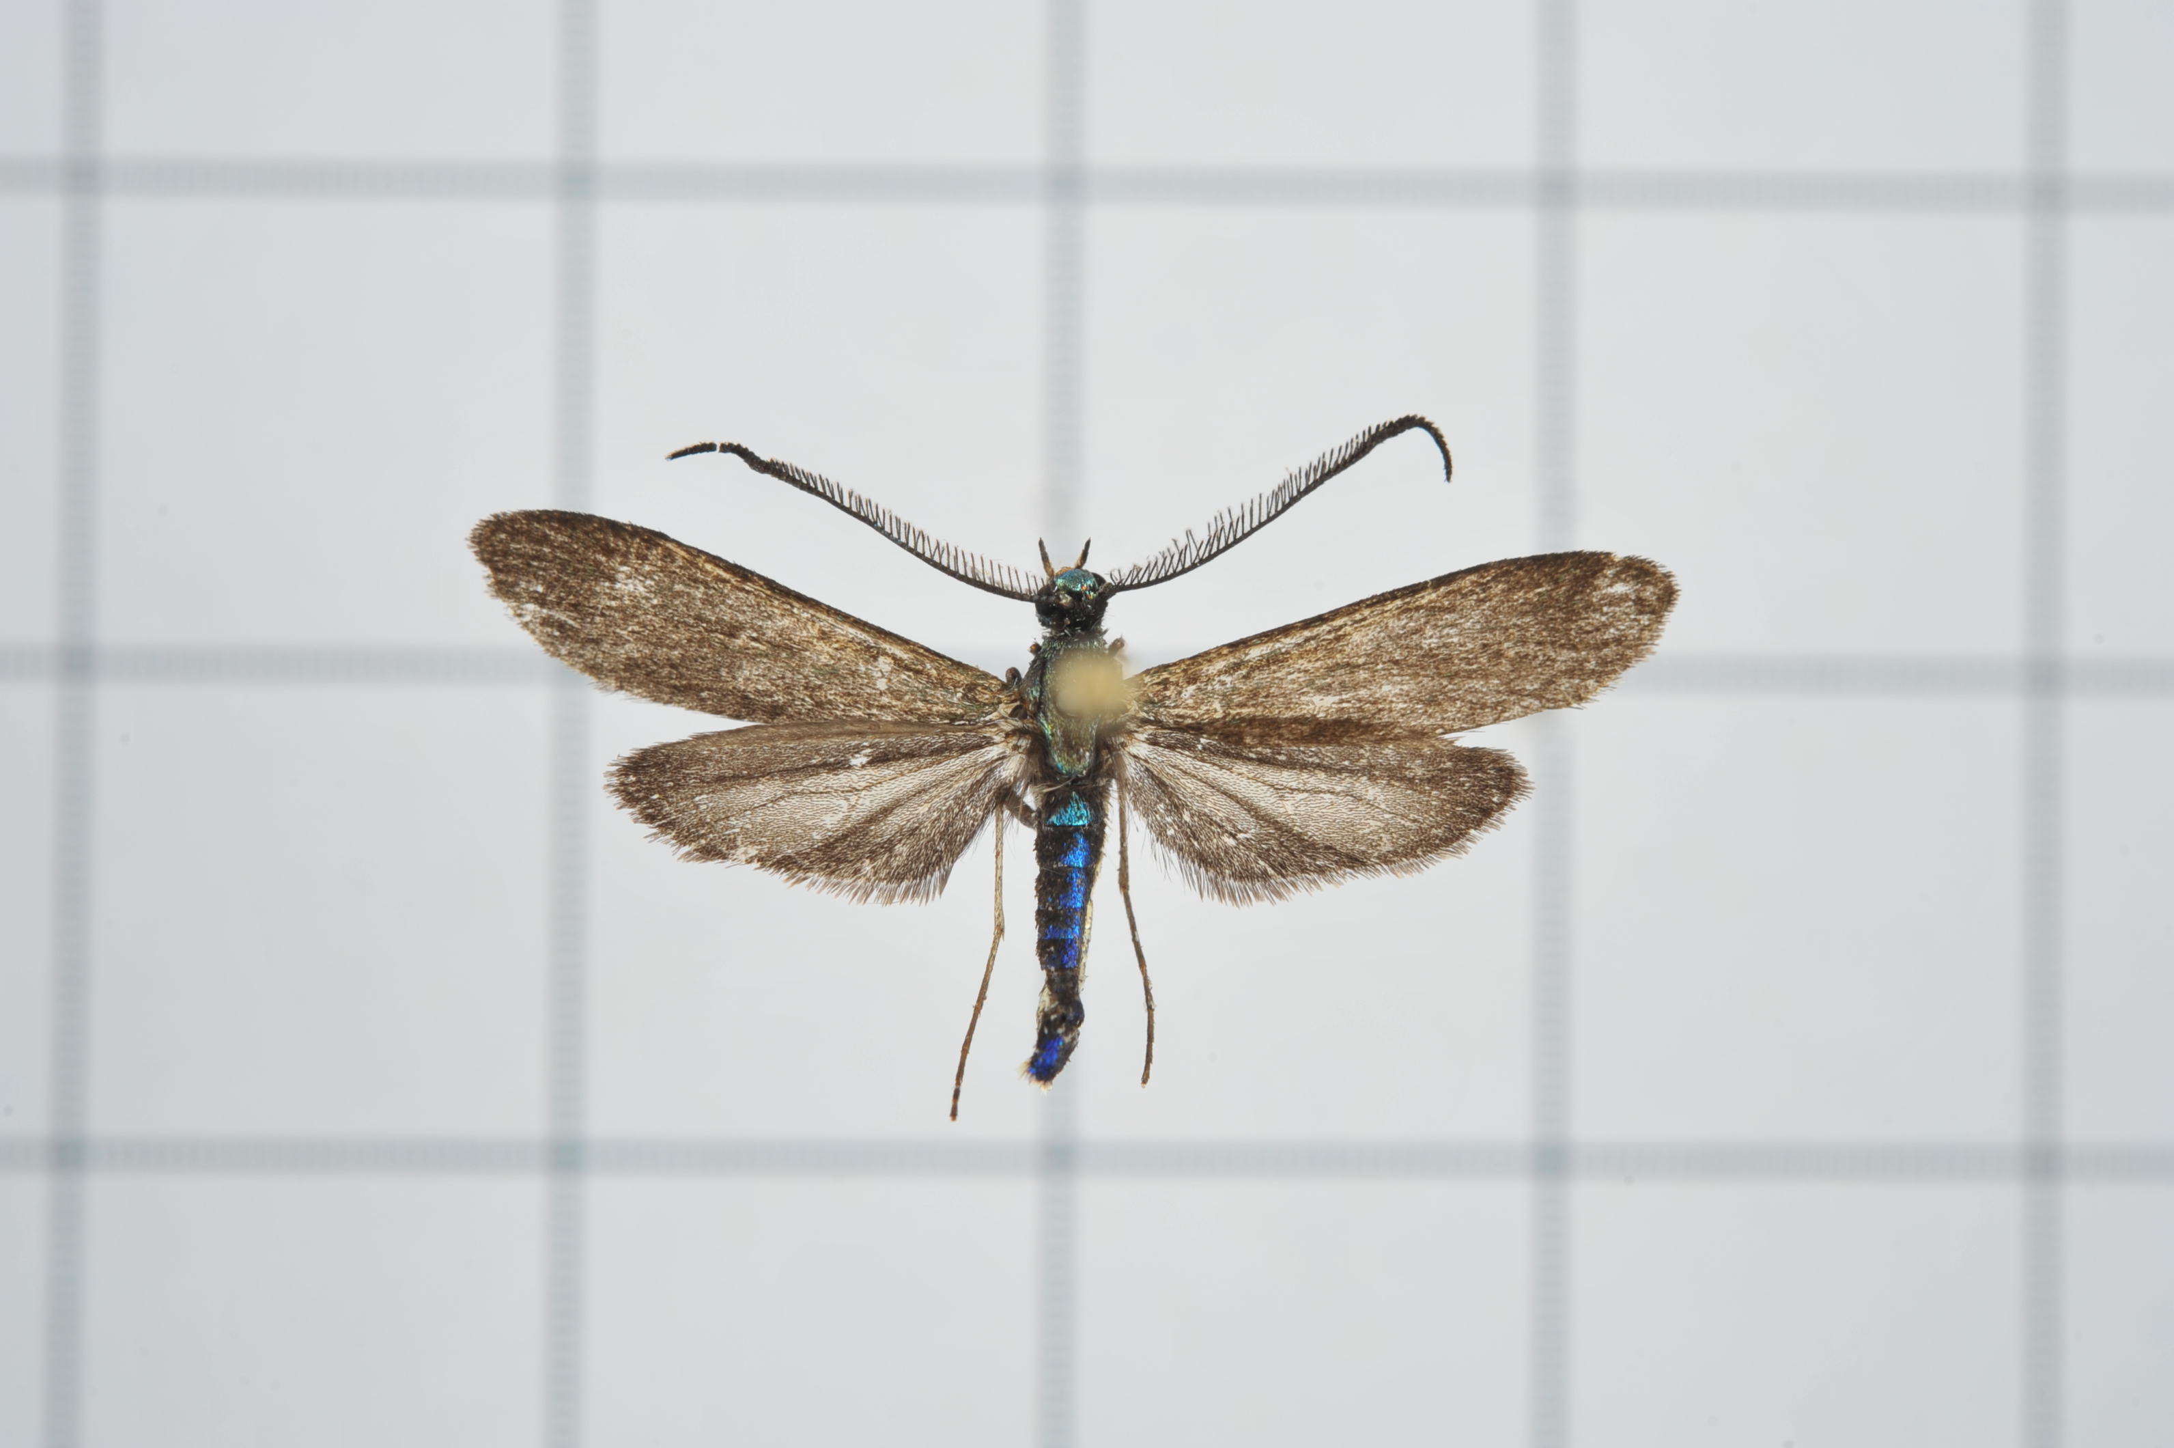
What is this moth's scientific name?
Arachotia hohuanshanensis
